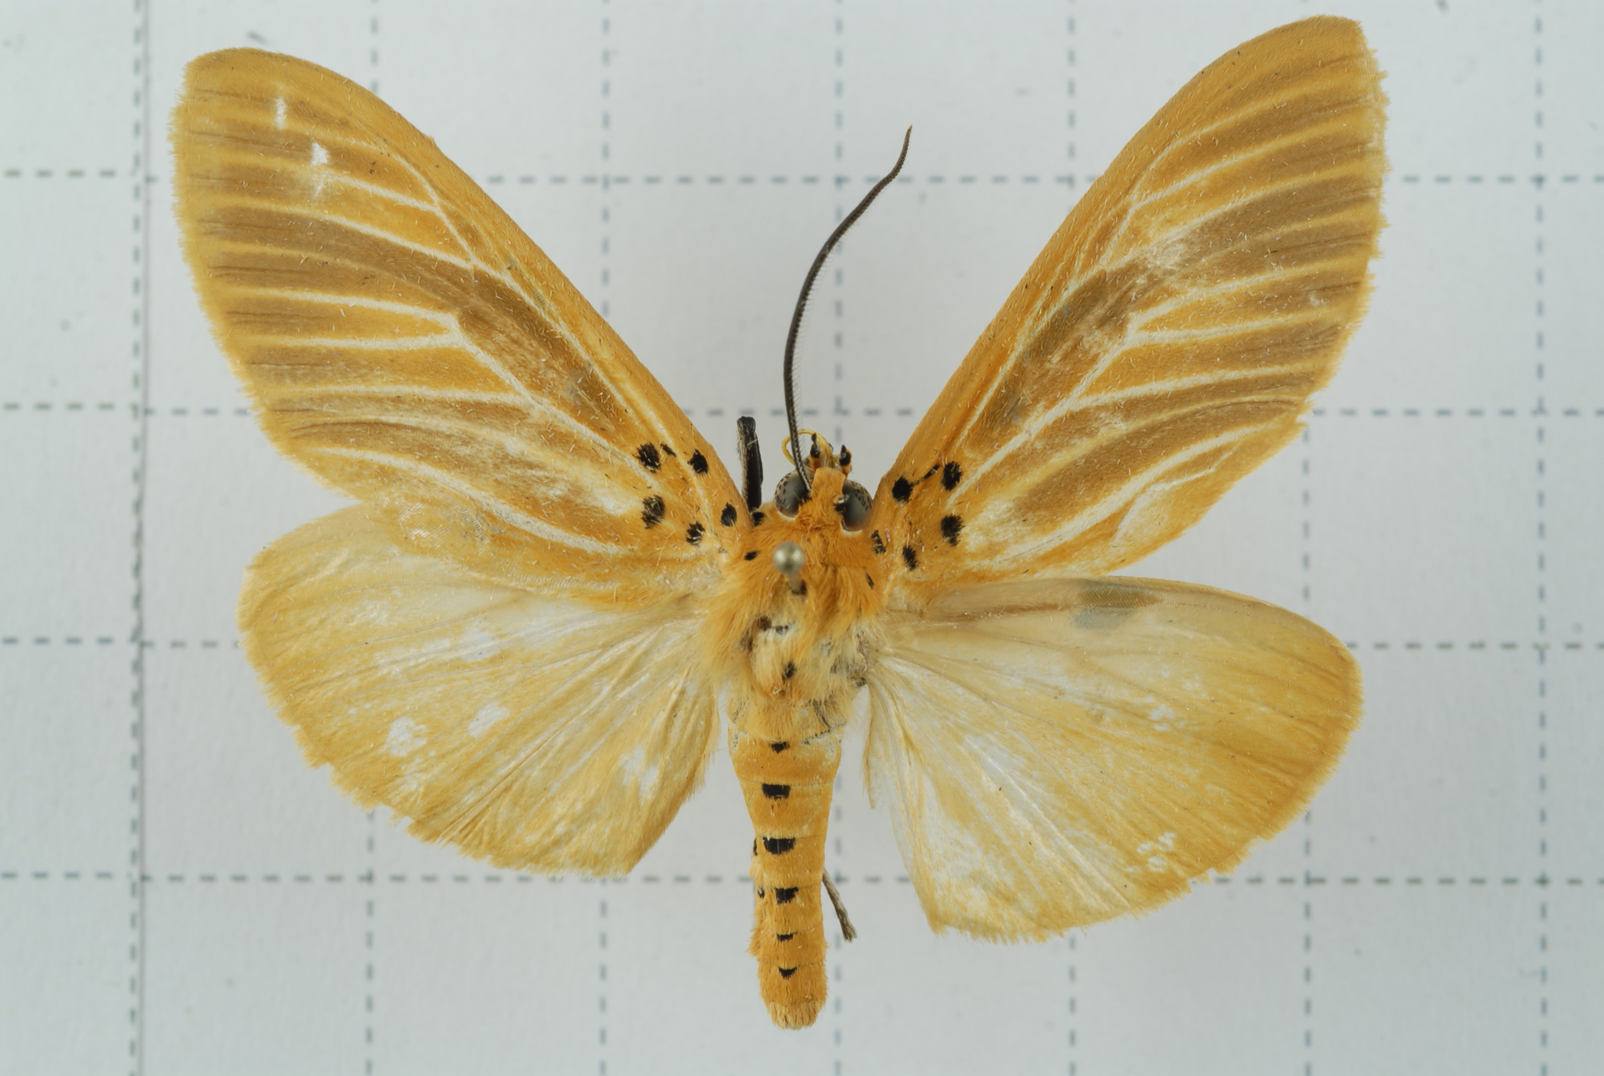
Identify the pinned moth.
Asota egens confinis
